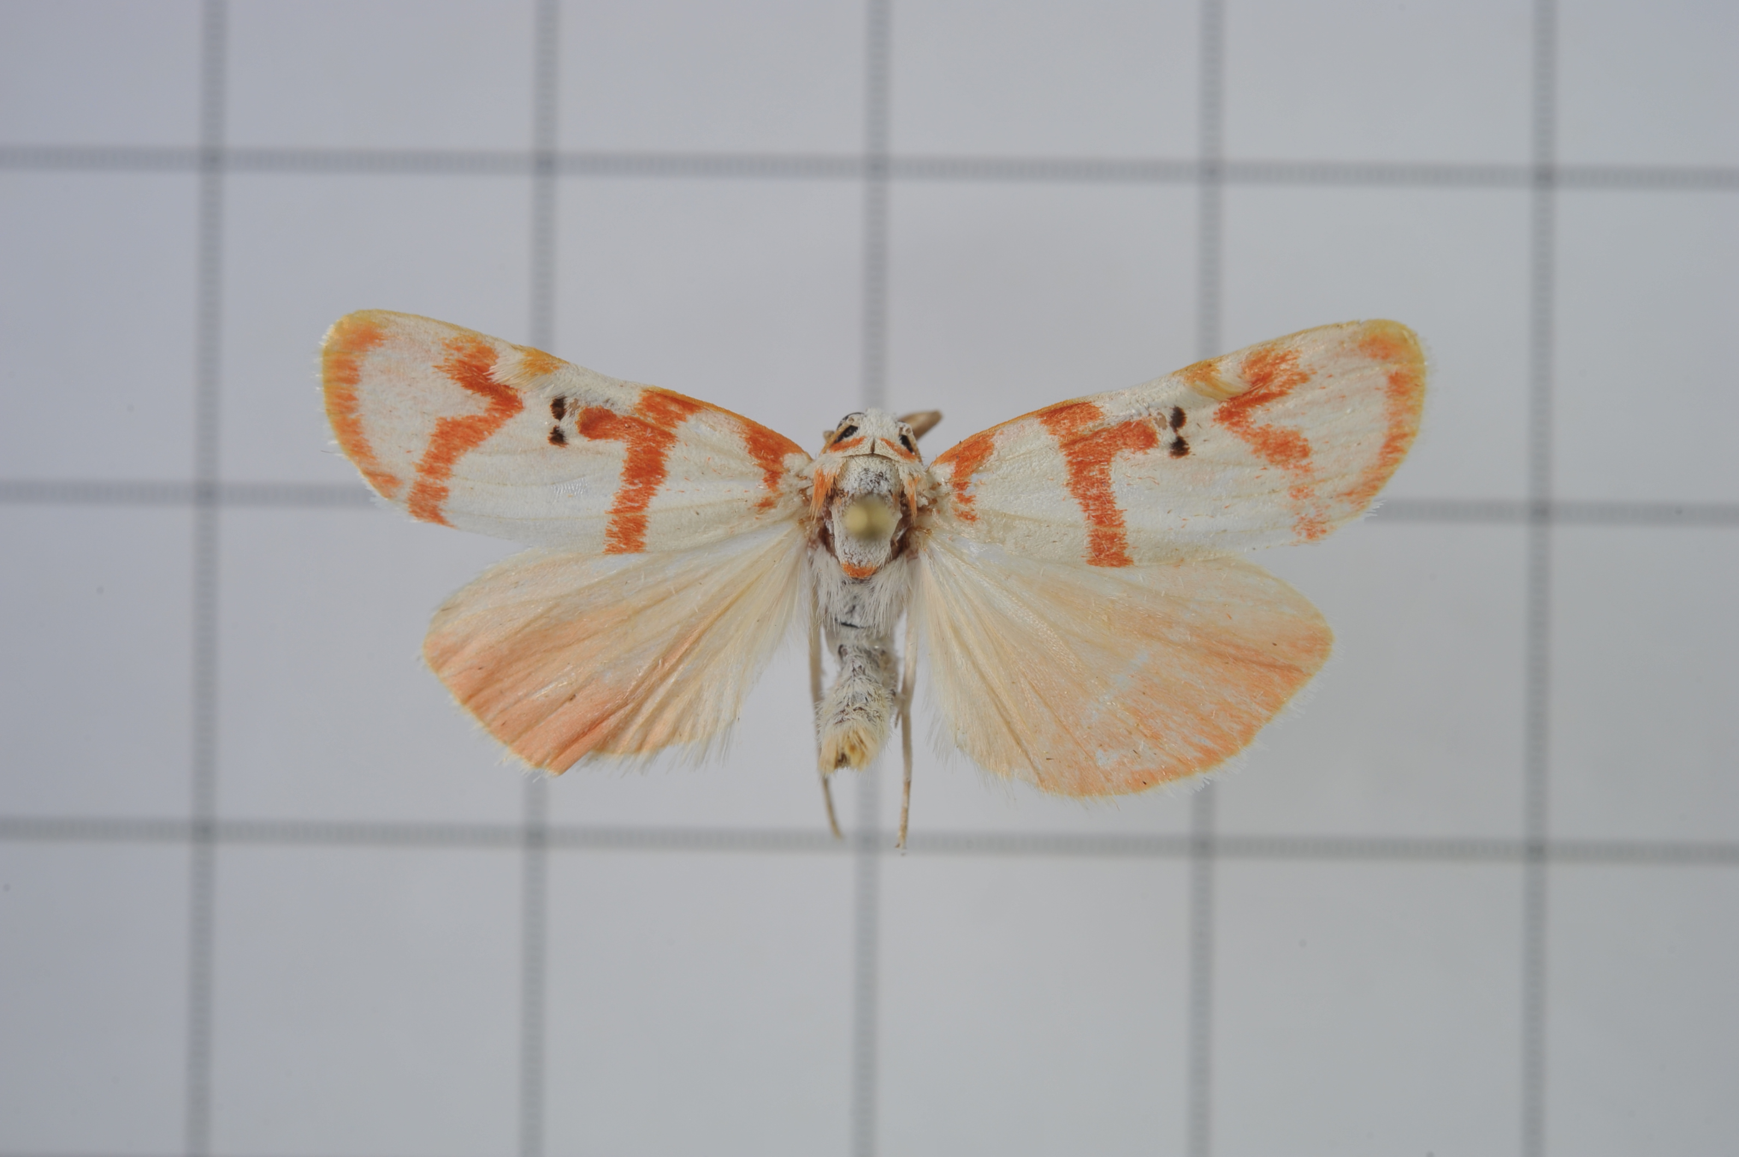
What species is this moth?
Cyana hamata hamata
